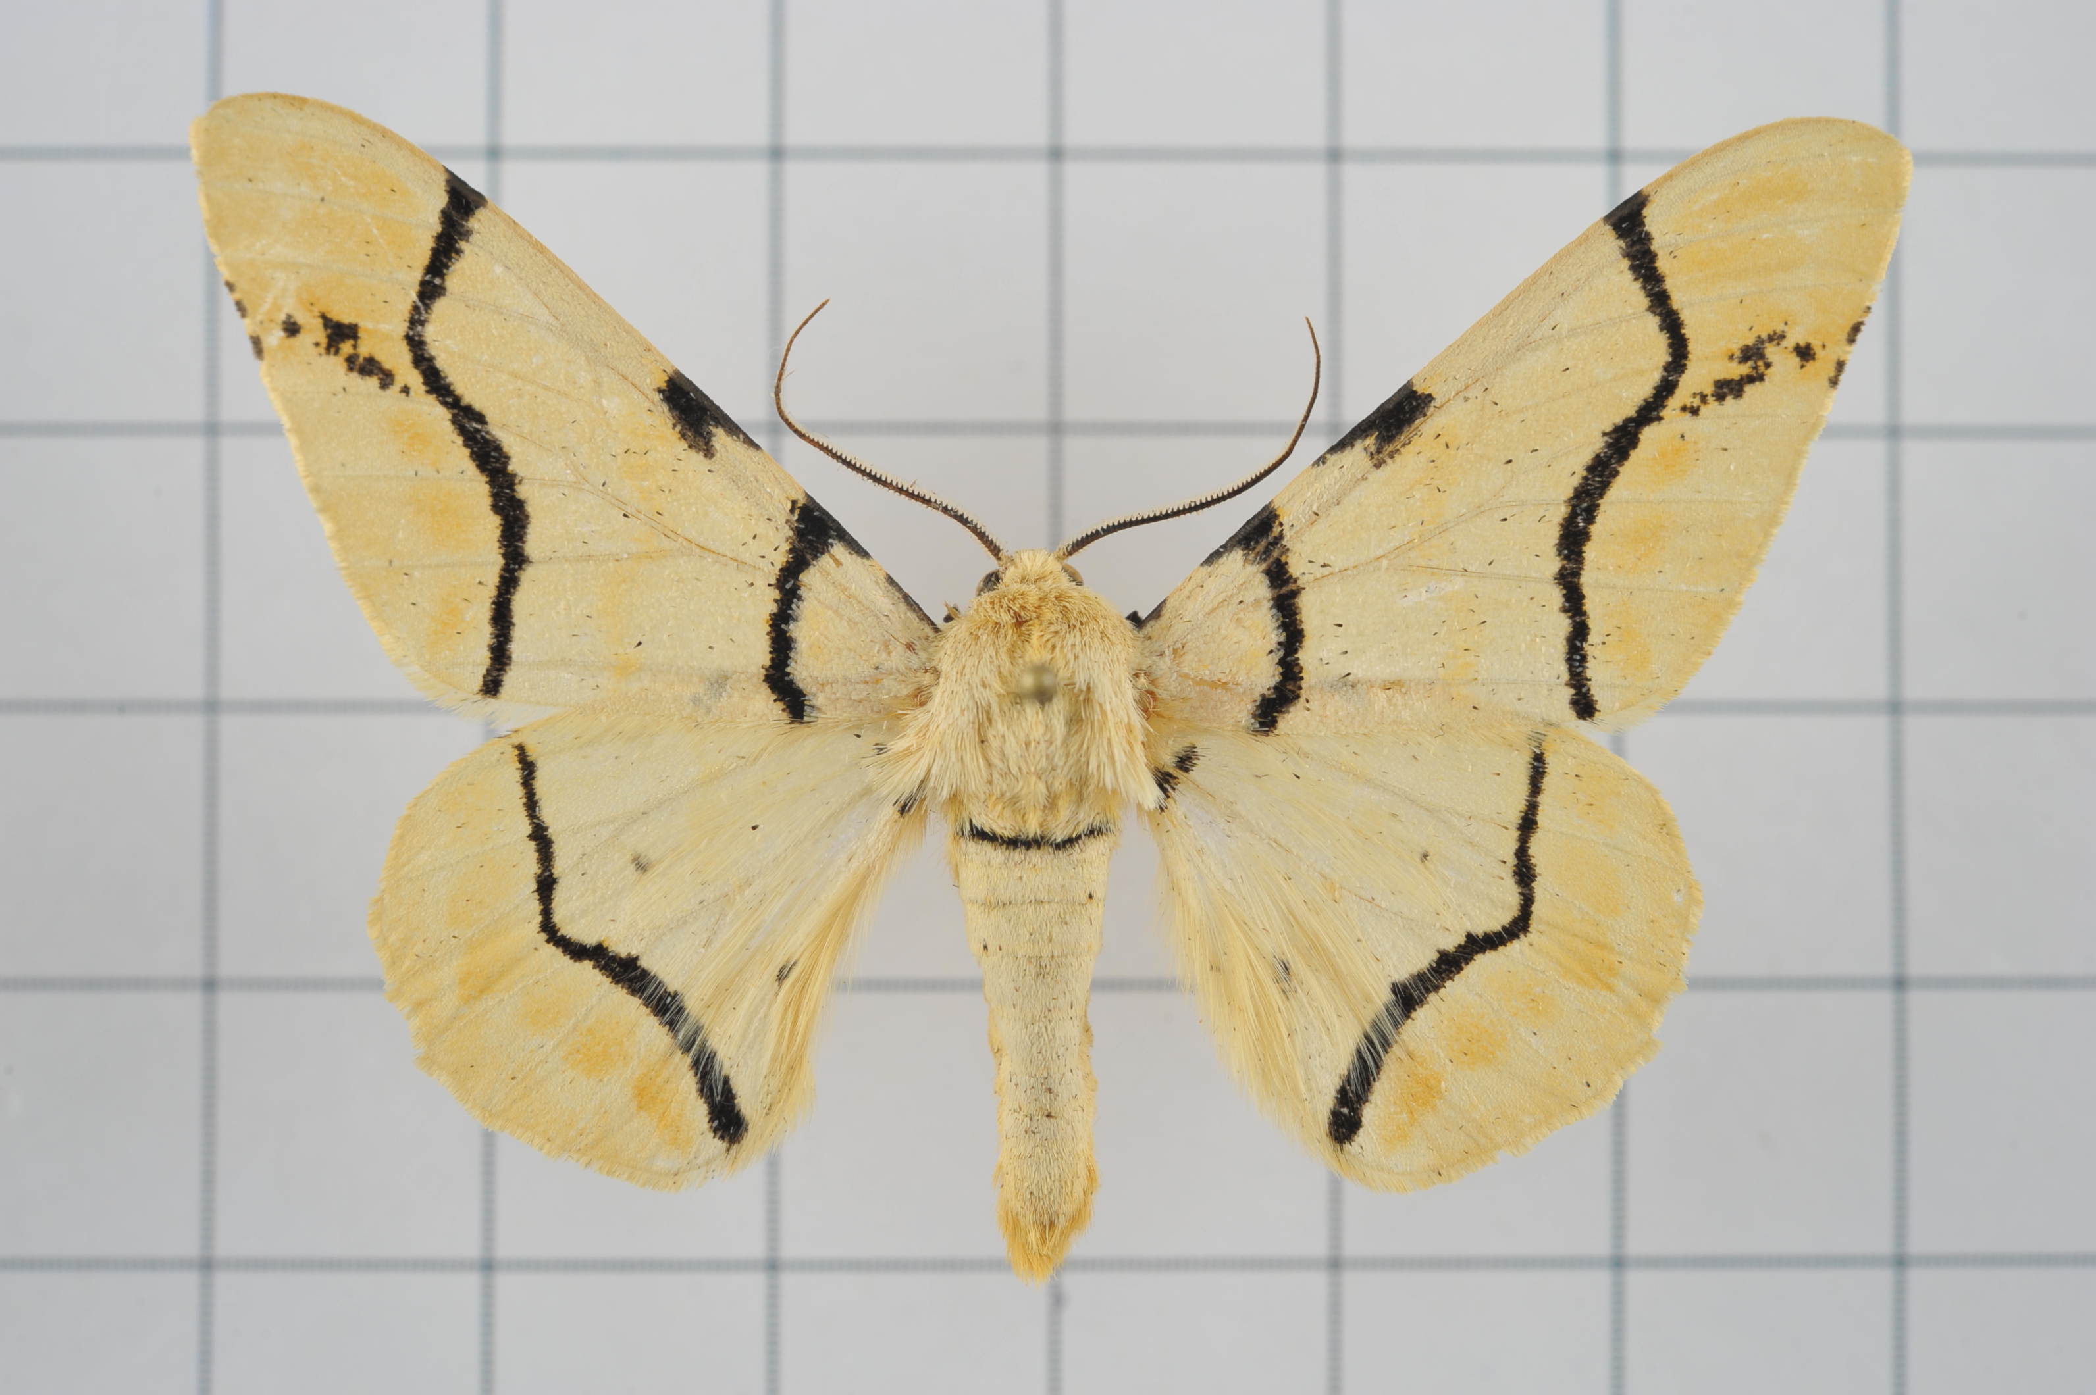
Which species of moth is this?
Biston perclara
